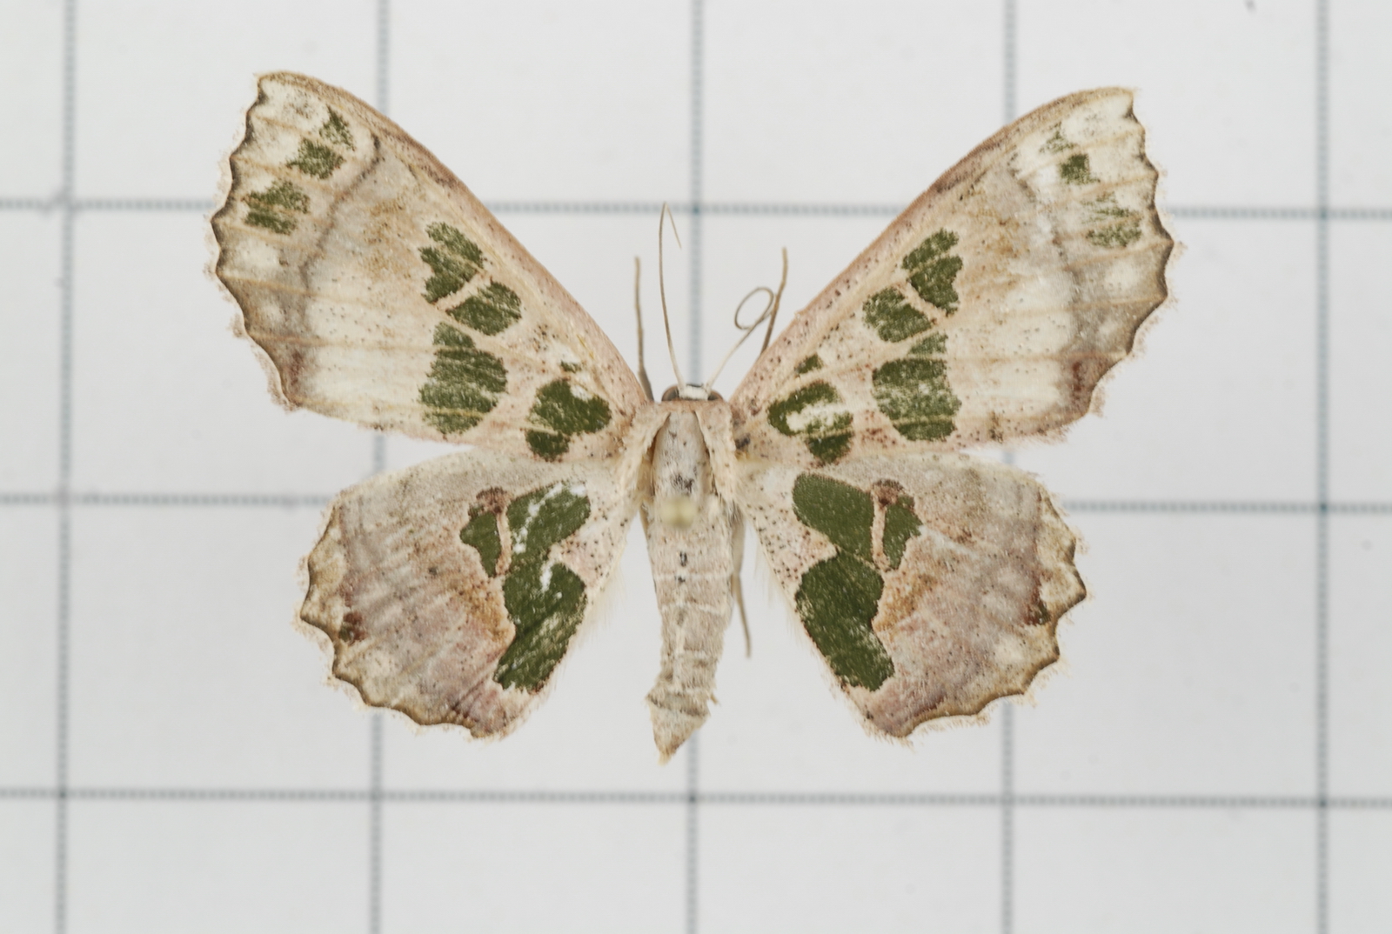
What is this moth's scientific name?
Antitrygodes divisaria perturbata
